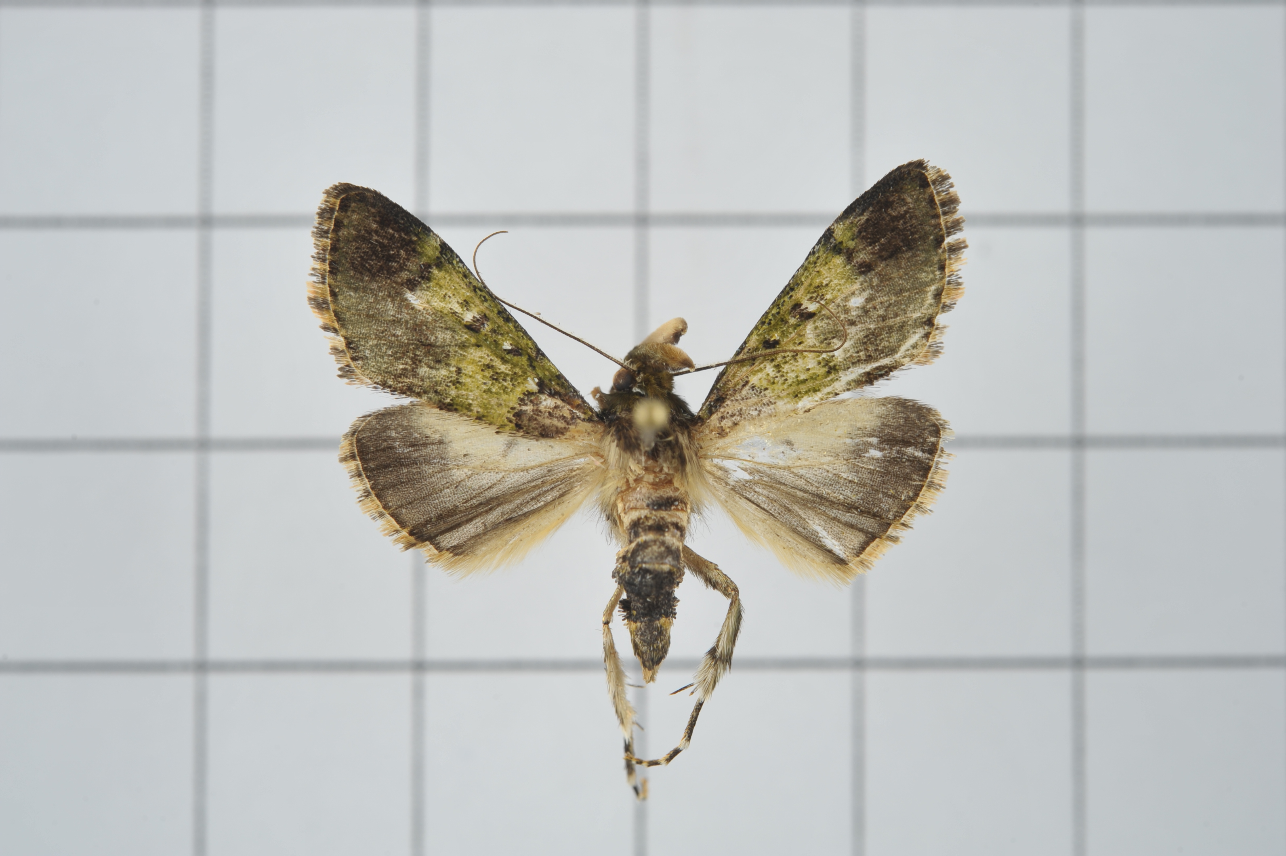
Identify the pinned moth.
Teliphasa nubilosa
